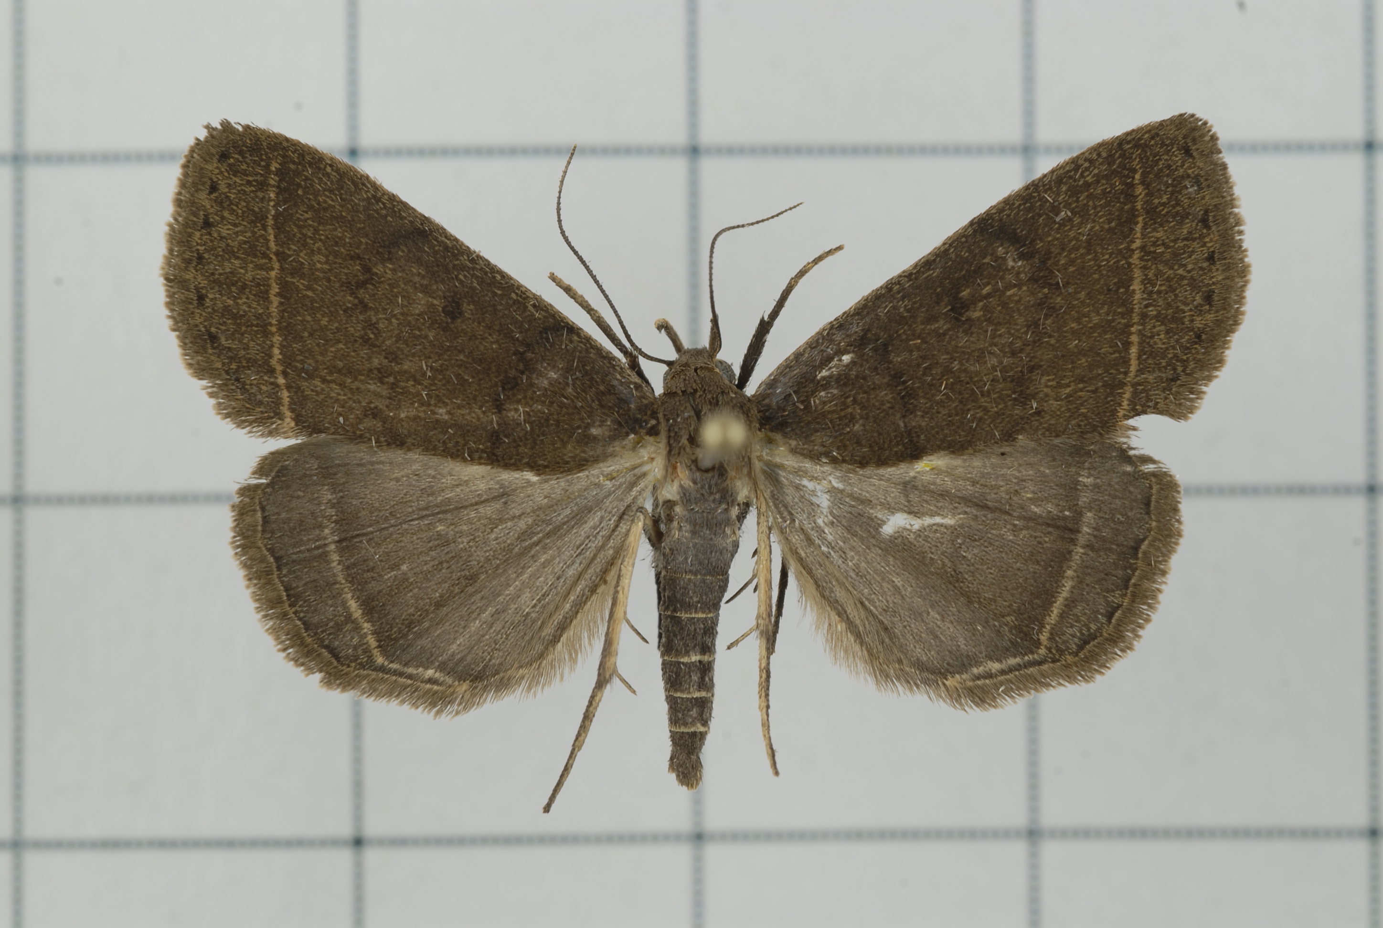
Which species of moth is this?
Simplicia butesalis
